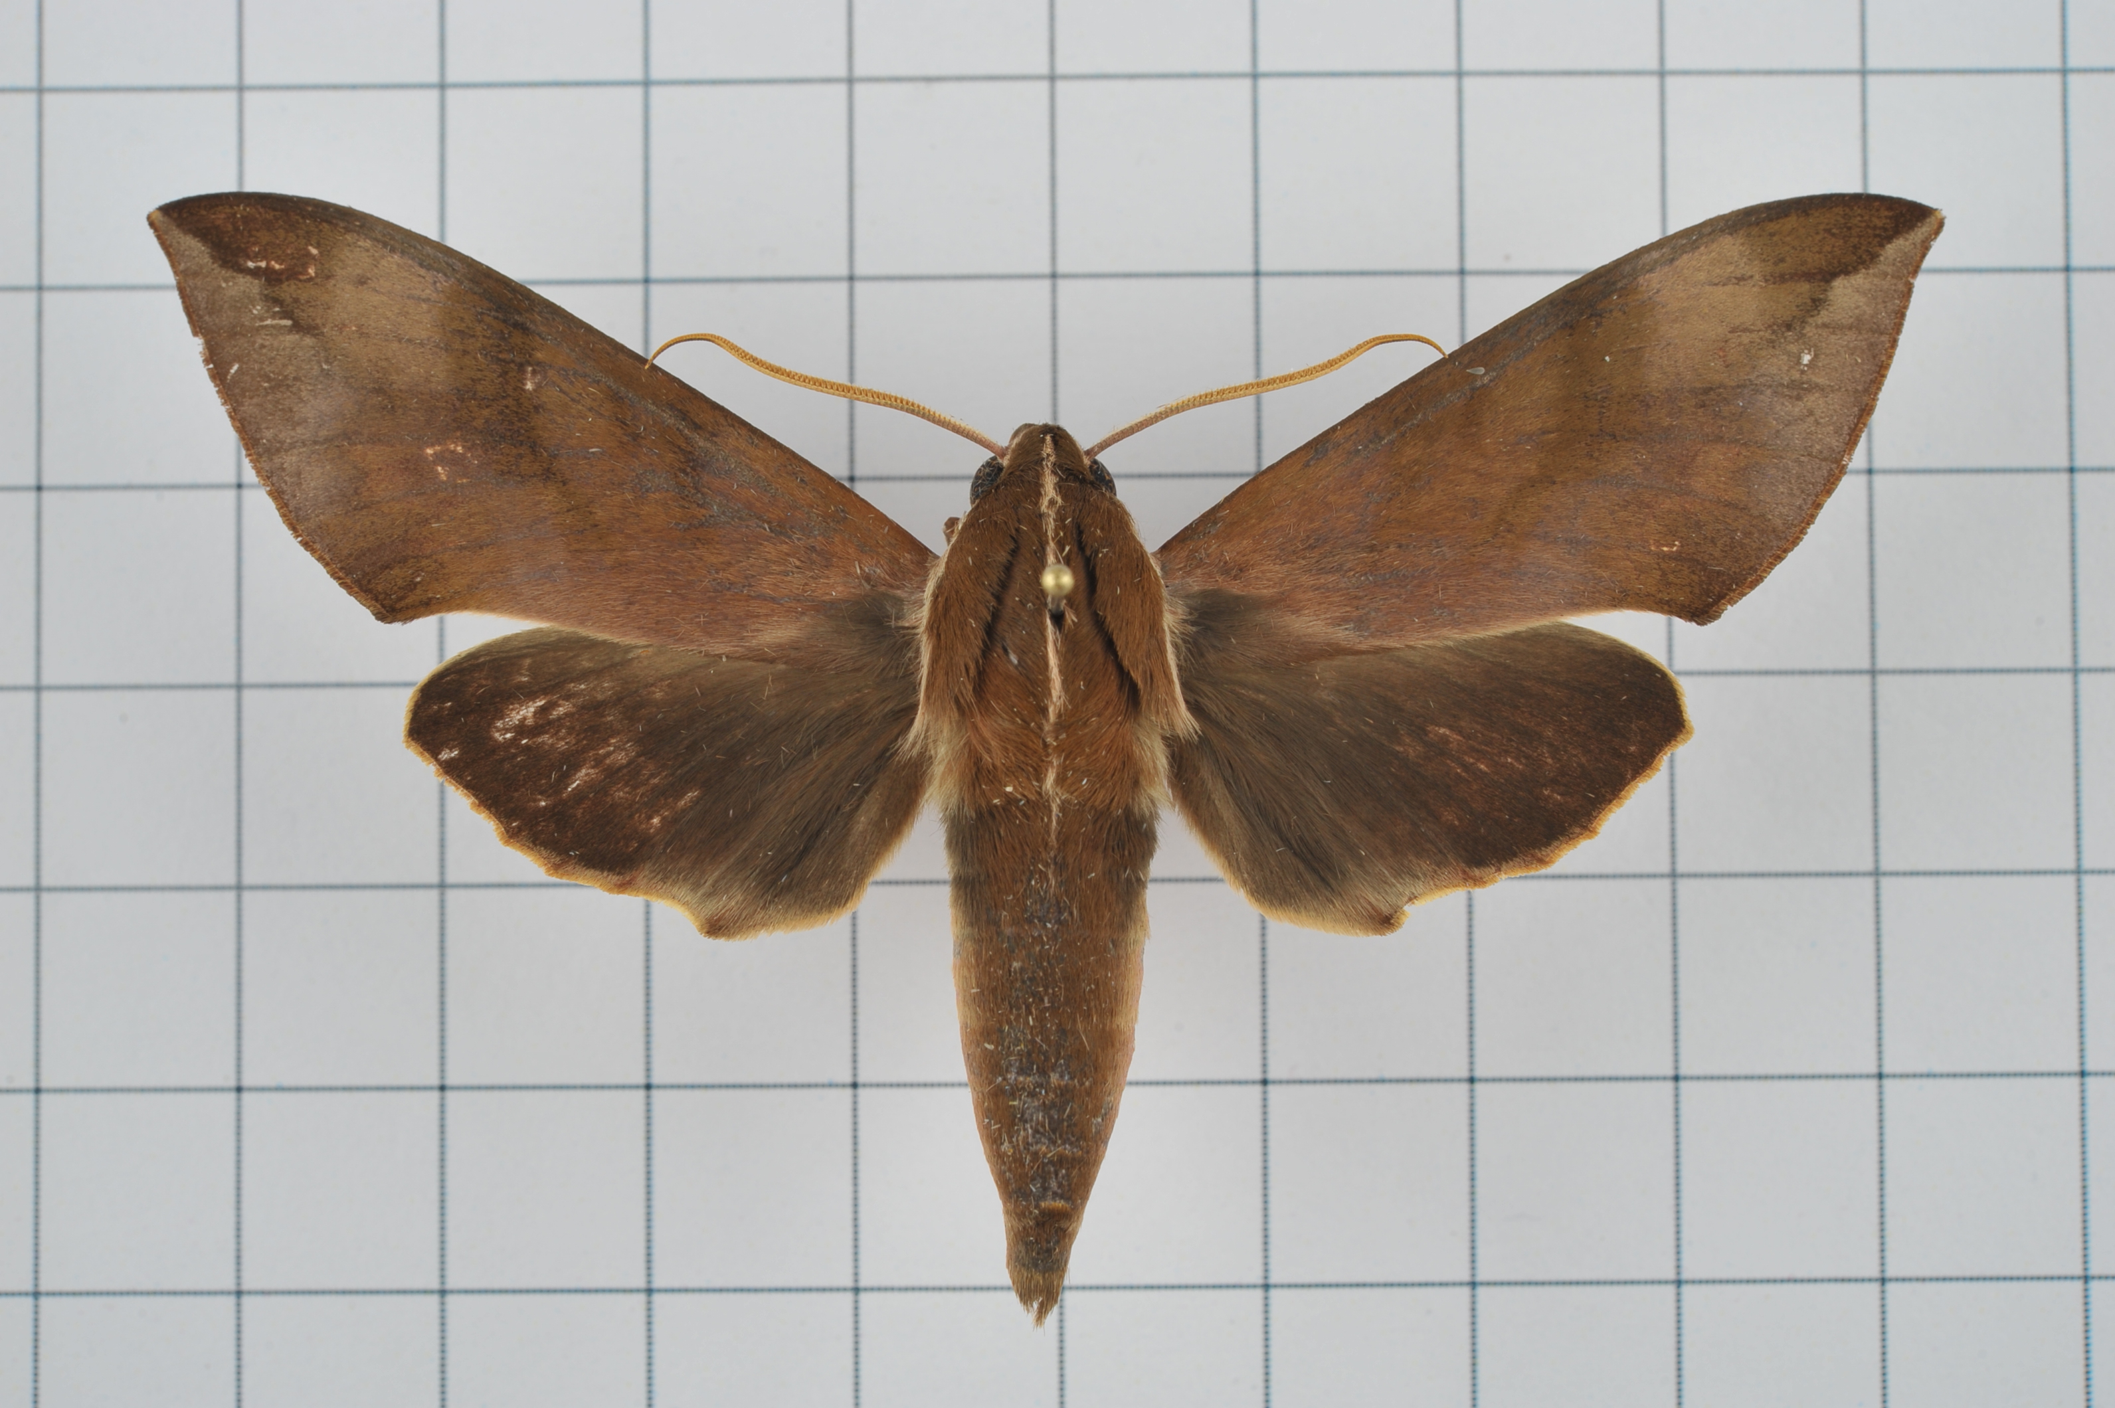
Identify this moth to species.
Ampelophaga rubiginosa myosotis
